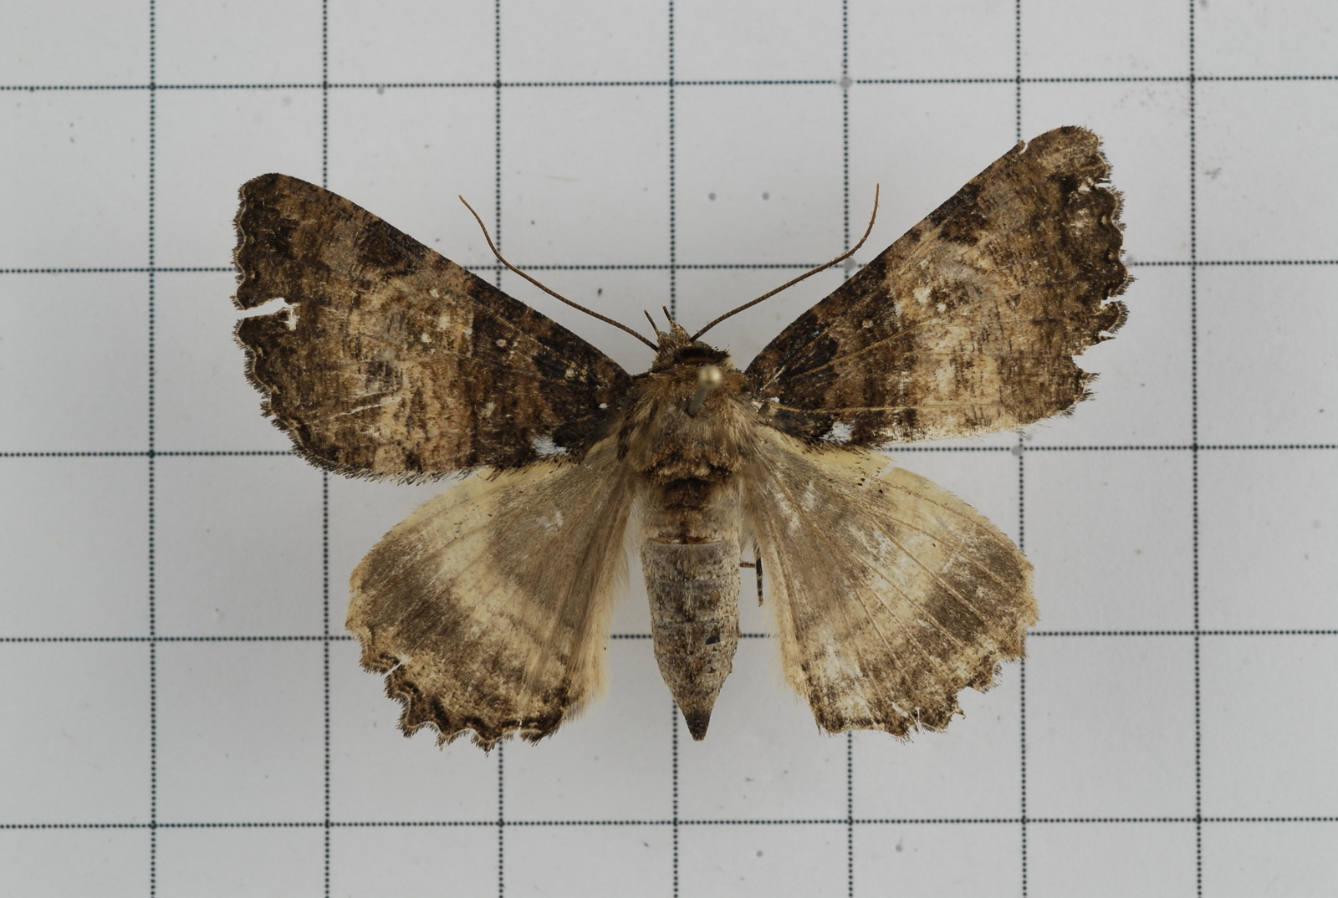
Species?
Daddala lucilla
